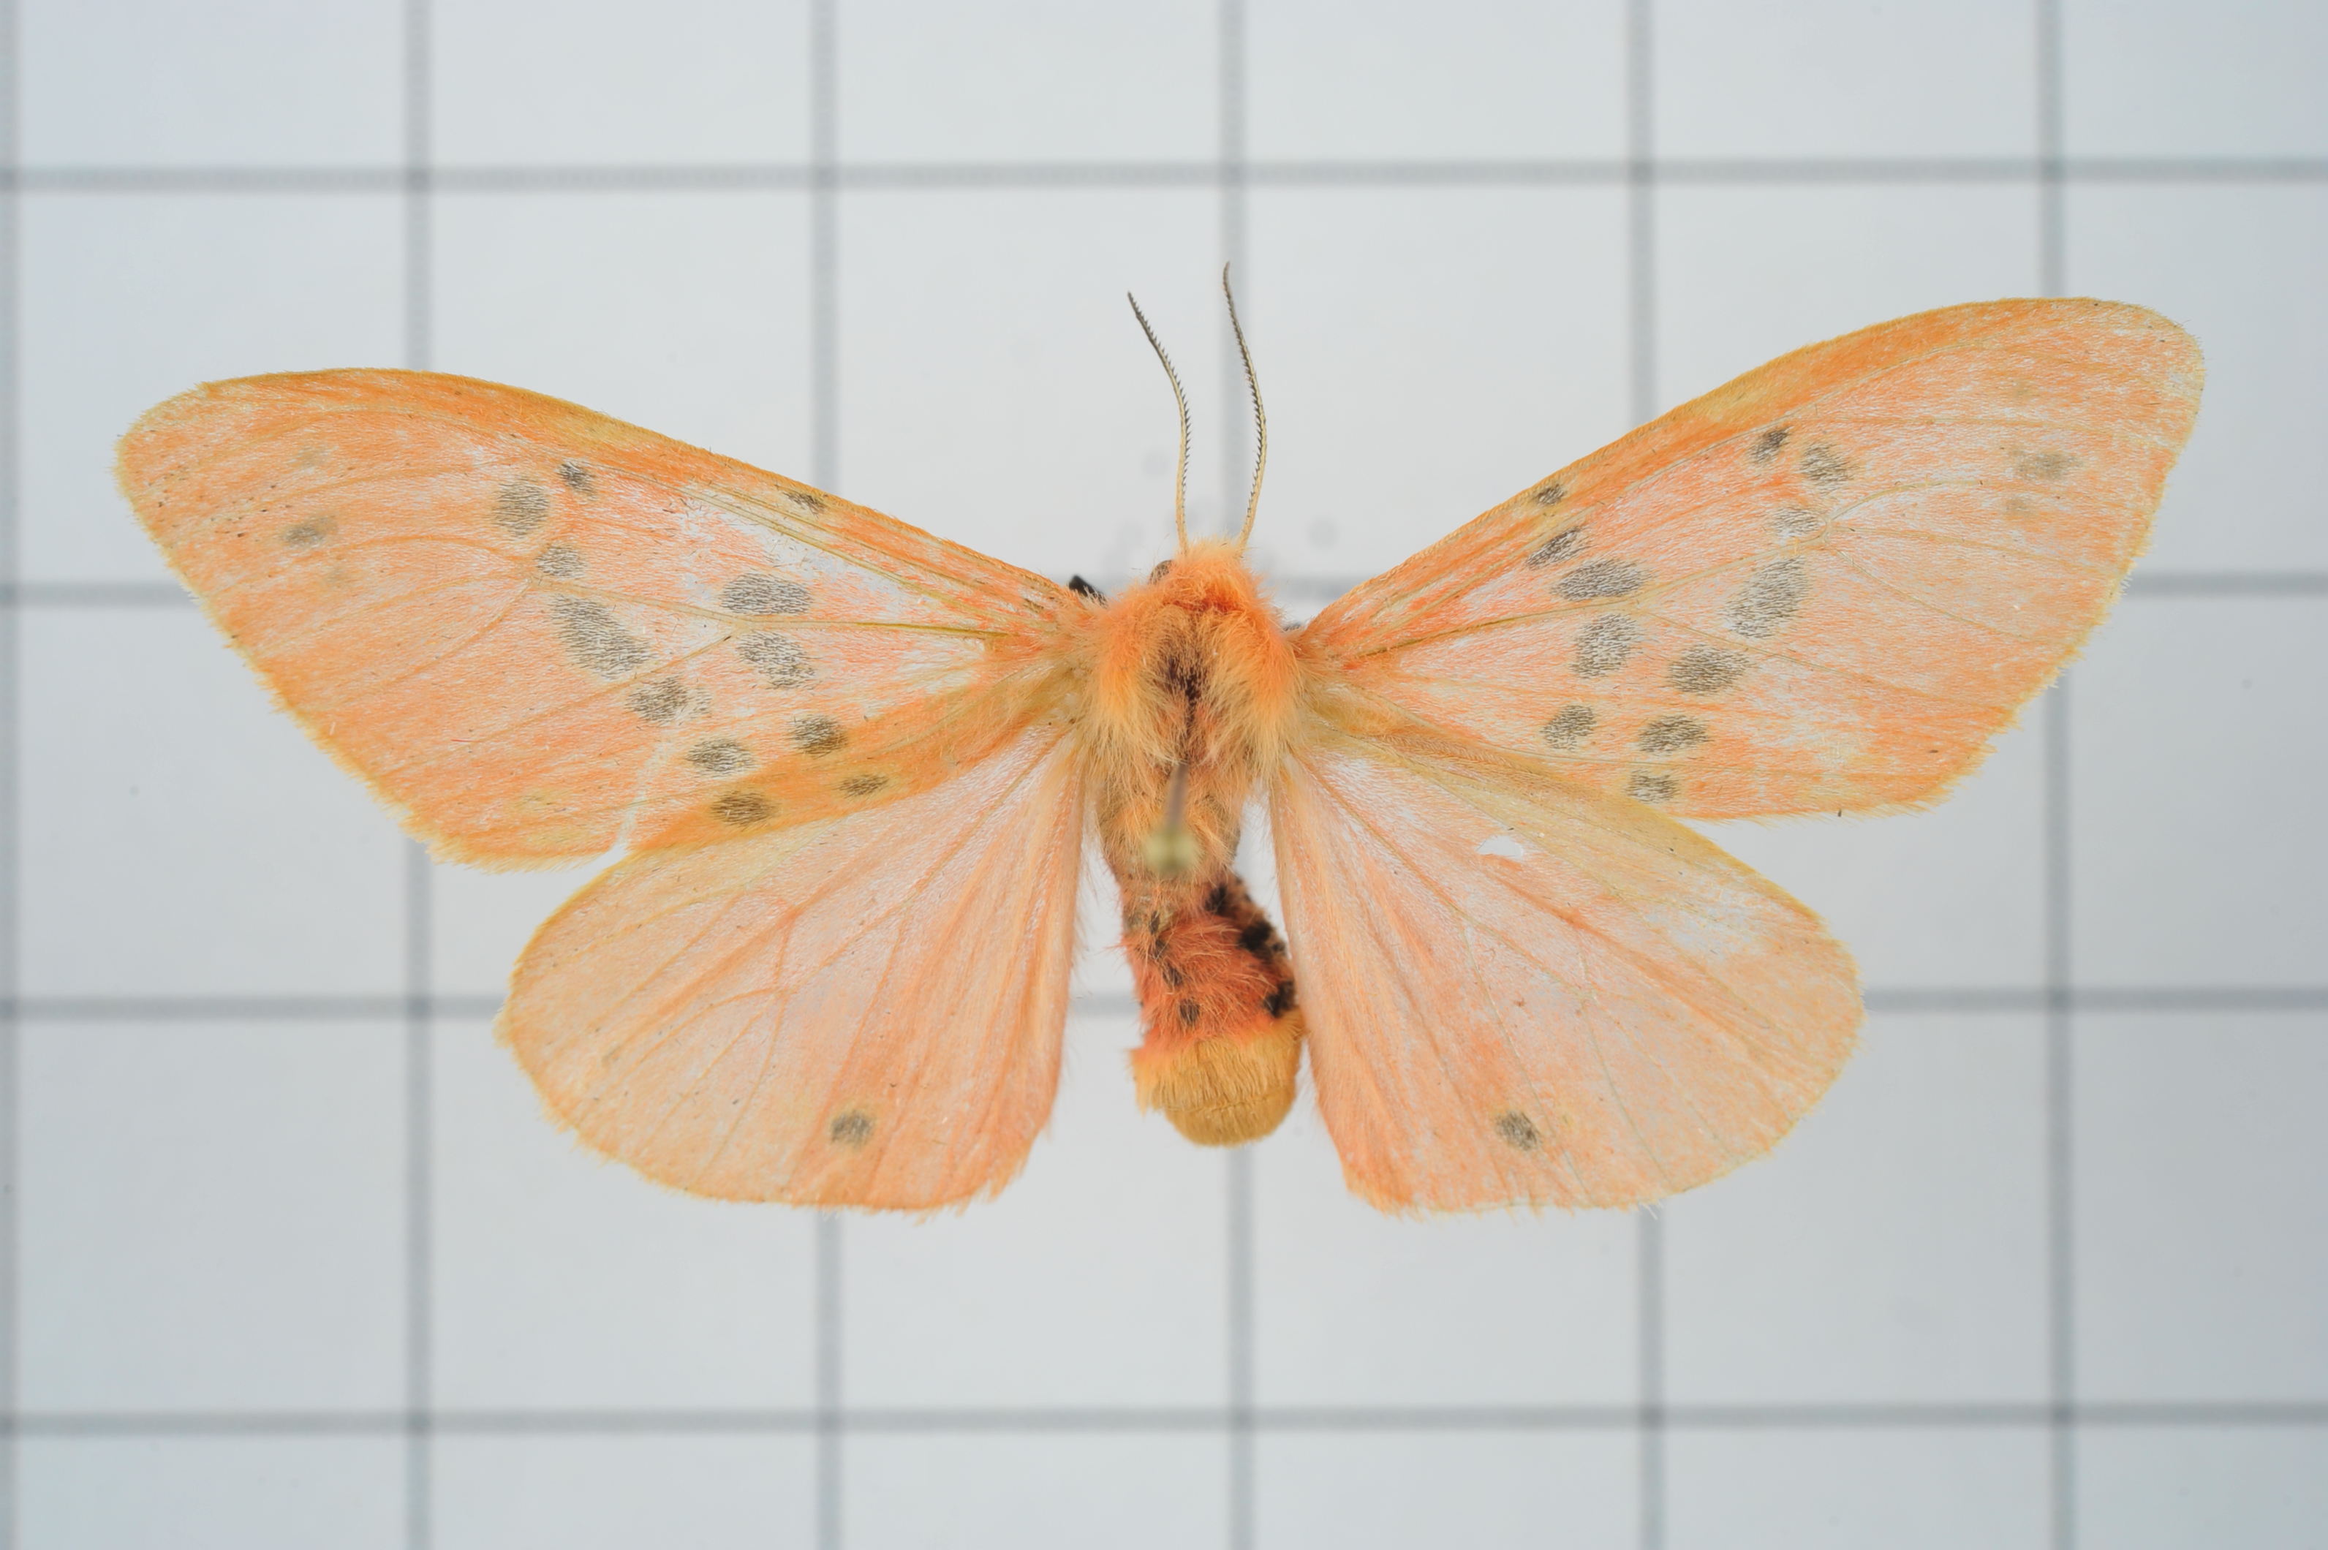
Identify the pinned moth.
Lemyra alikangensis
